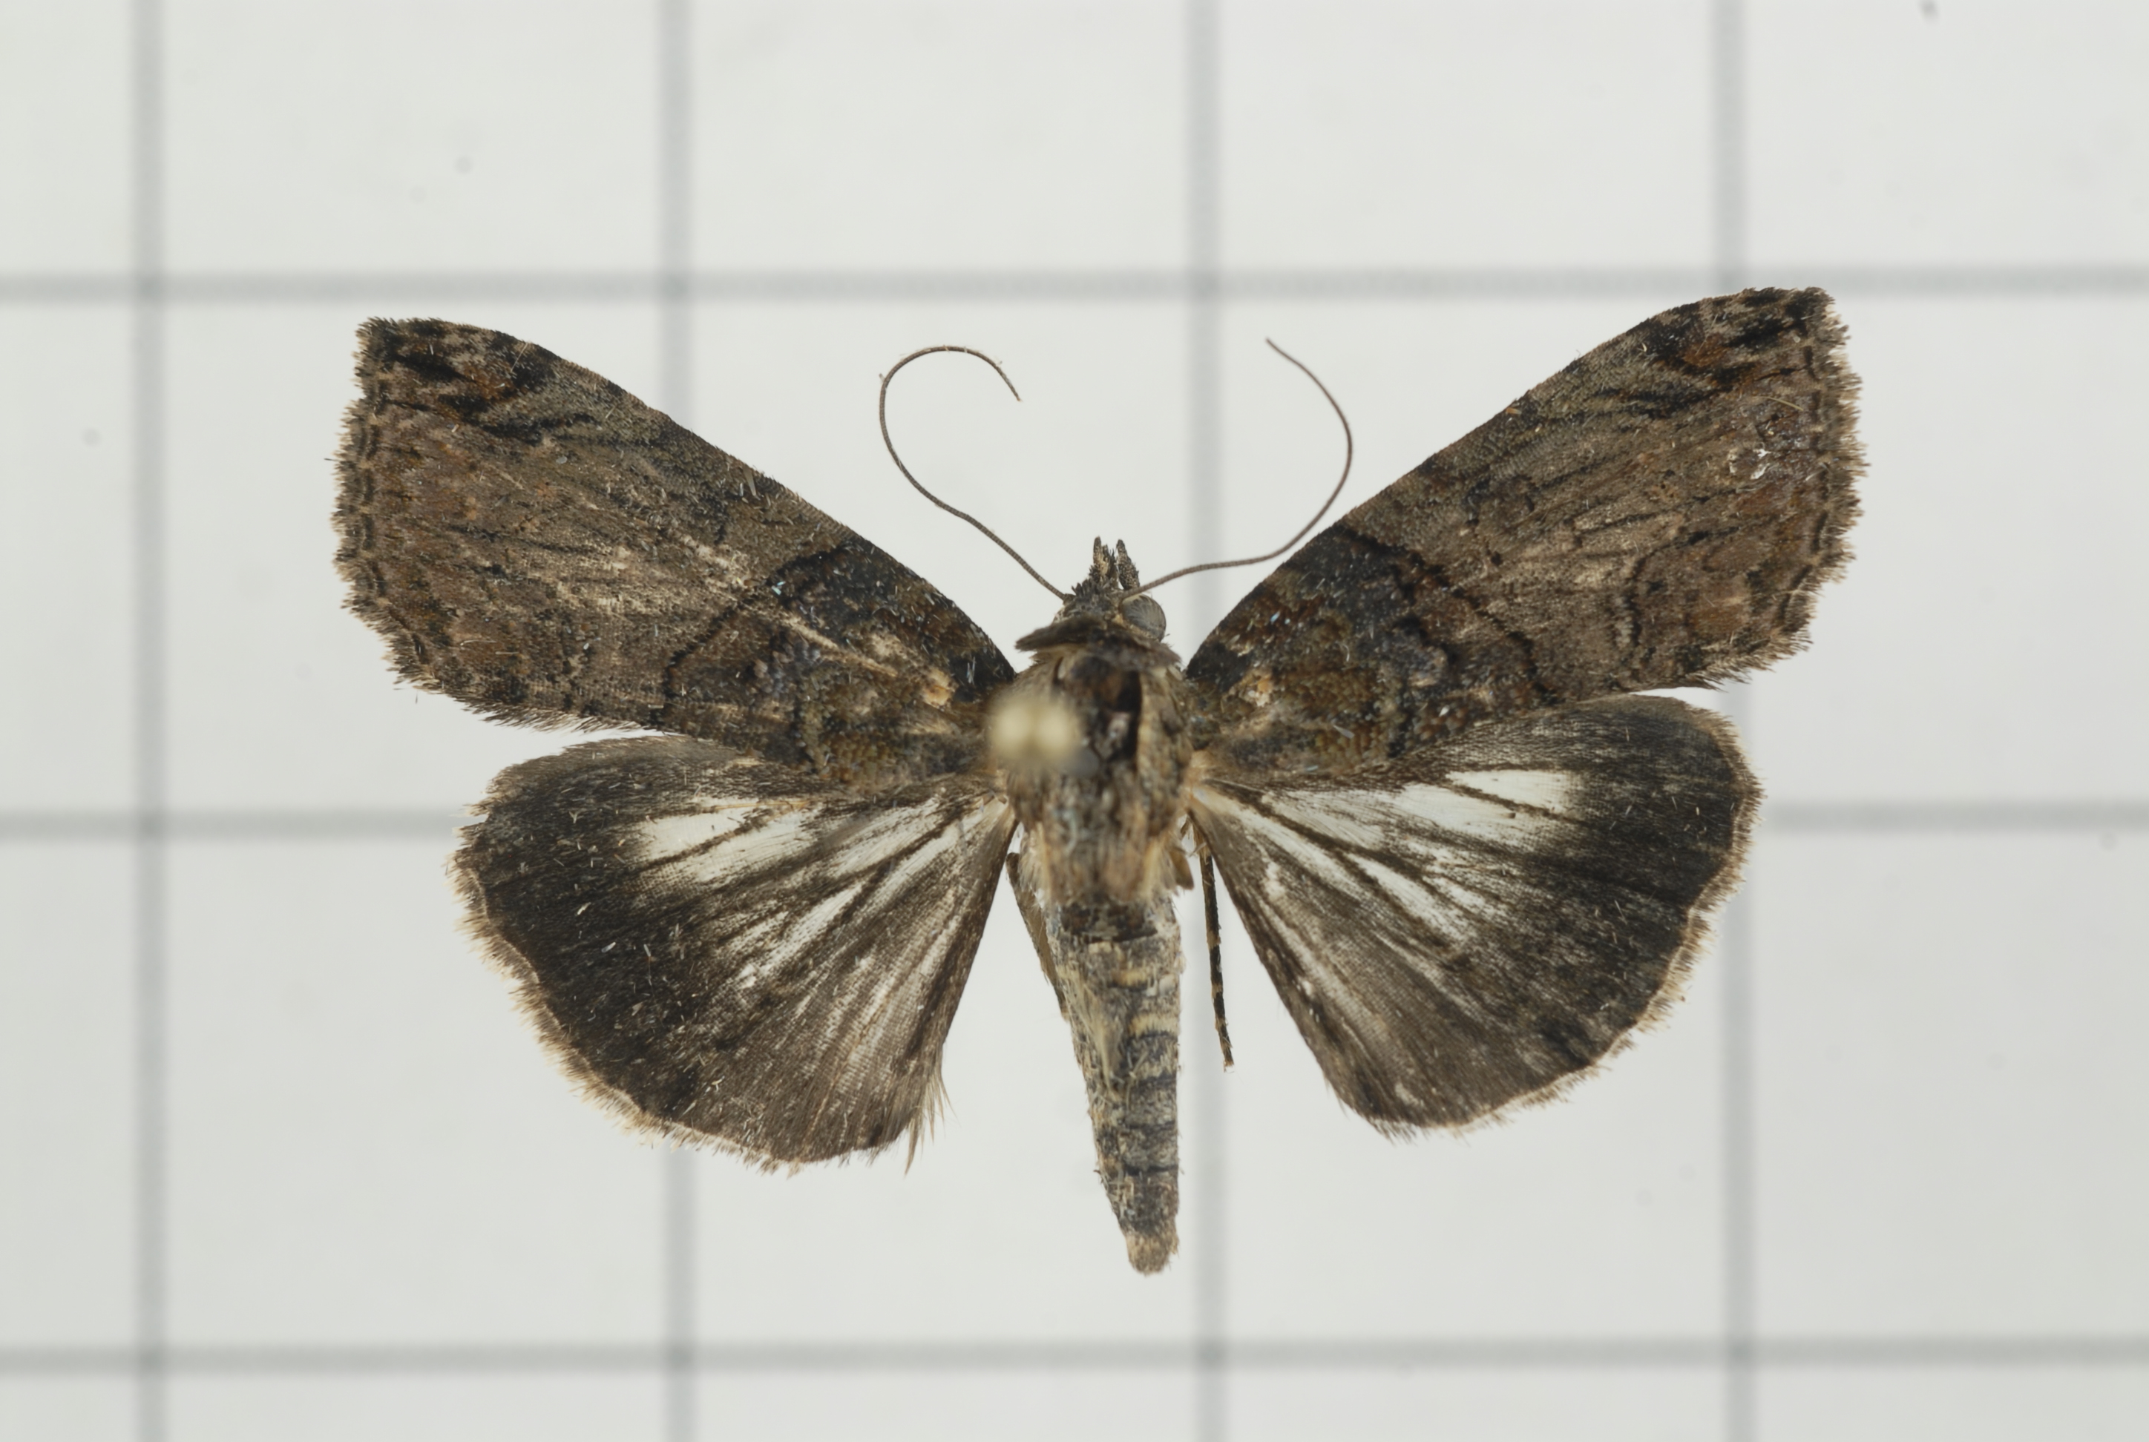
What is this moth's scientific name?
Lophoptera phaeobasis
